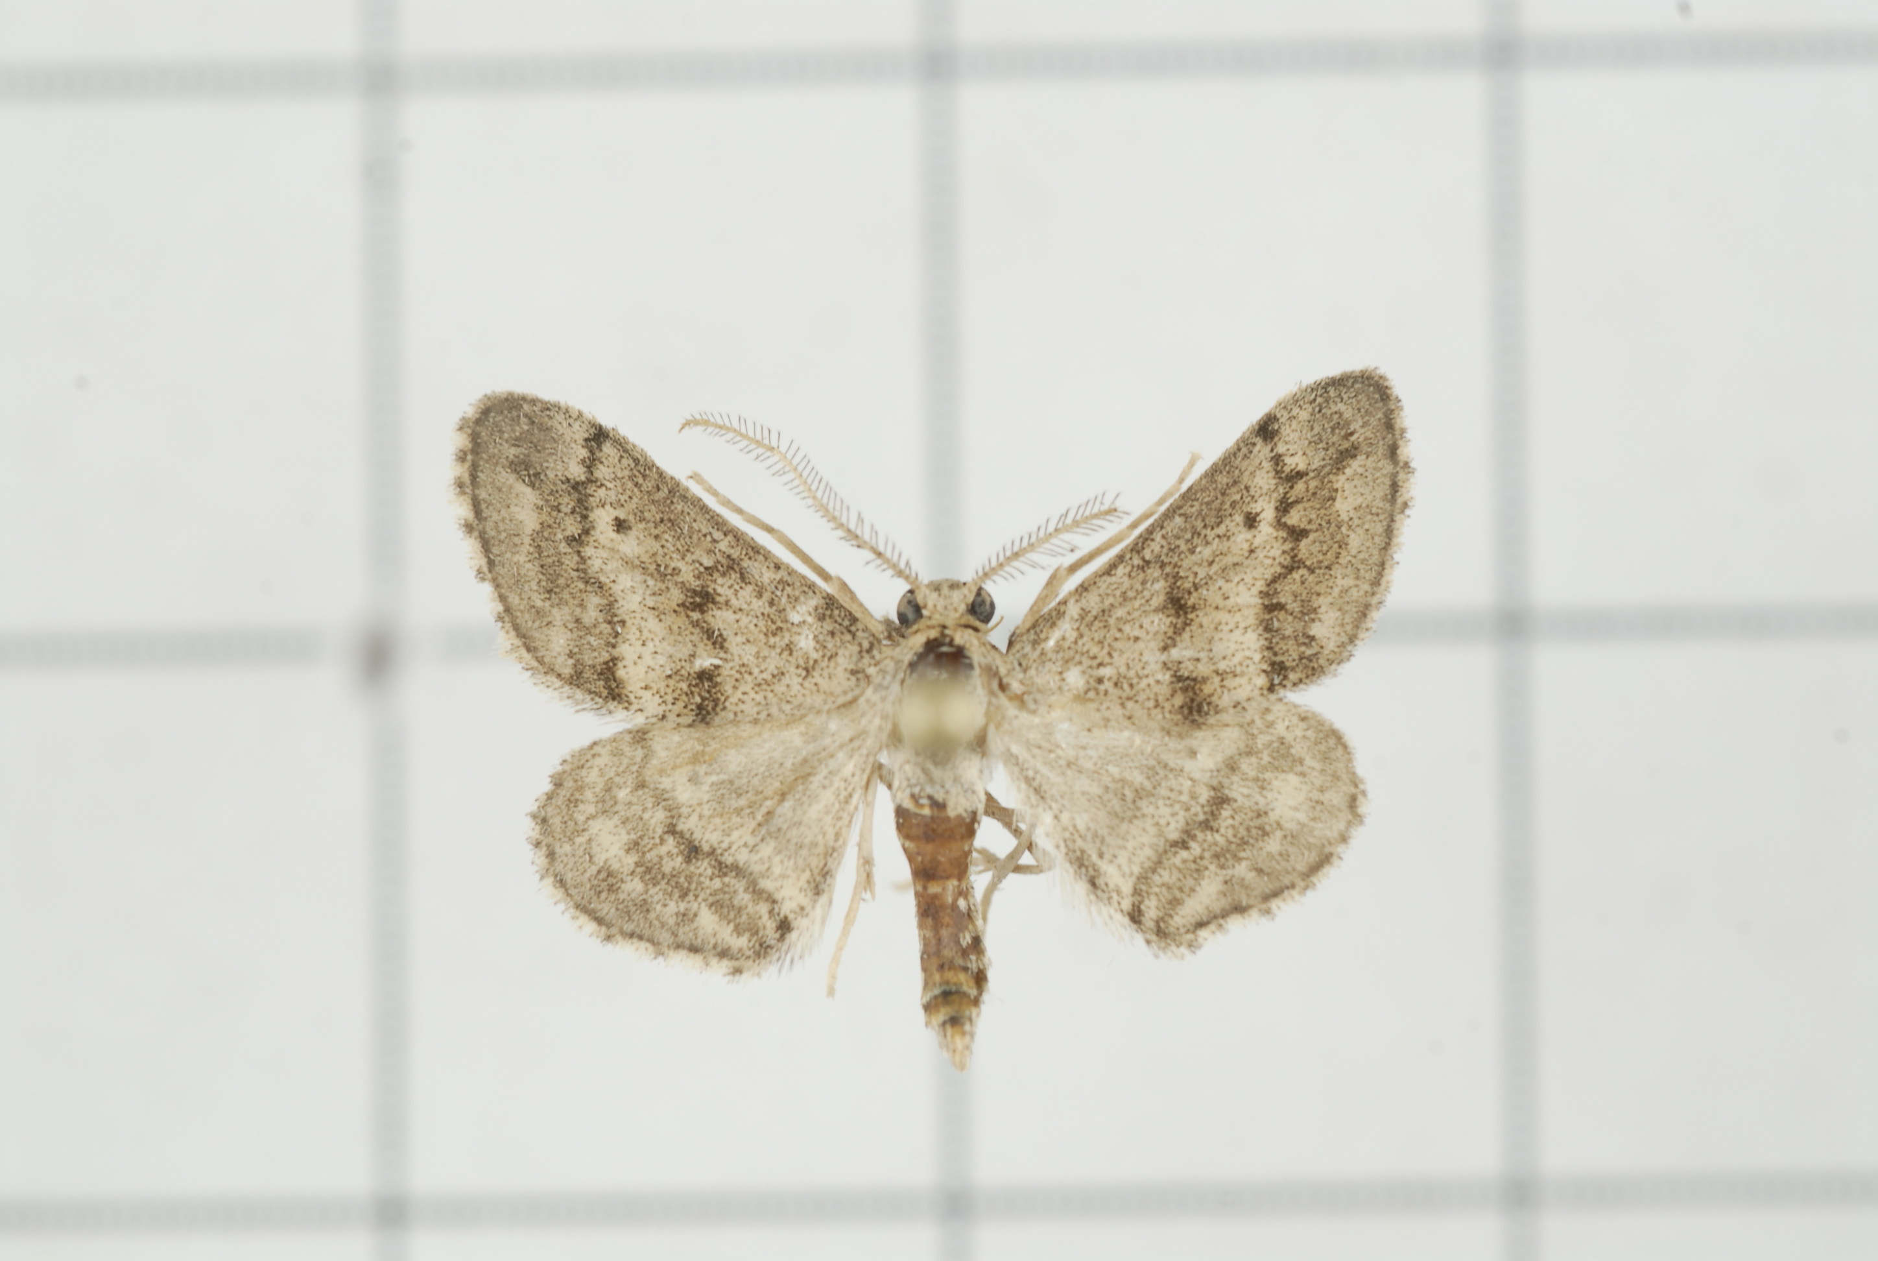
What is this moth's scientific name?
Antilycauges pinguis
